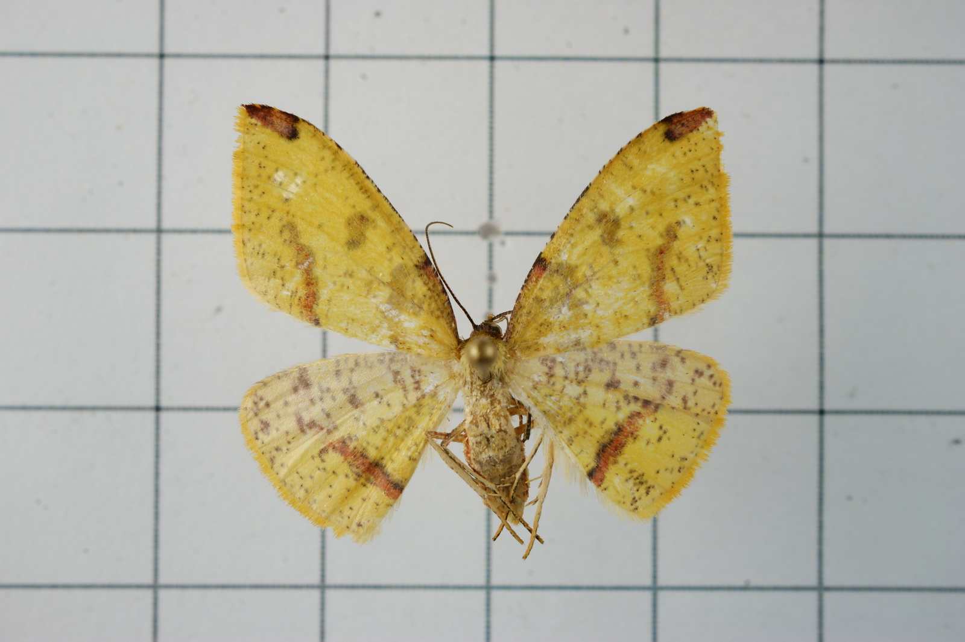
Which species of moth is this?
Heterolocha satoi
